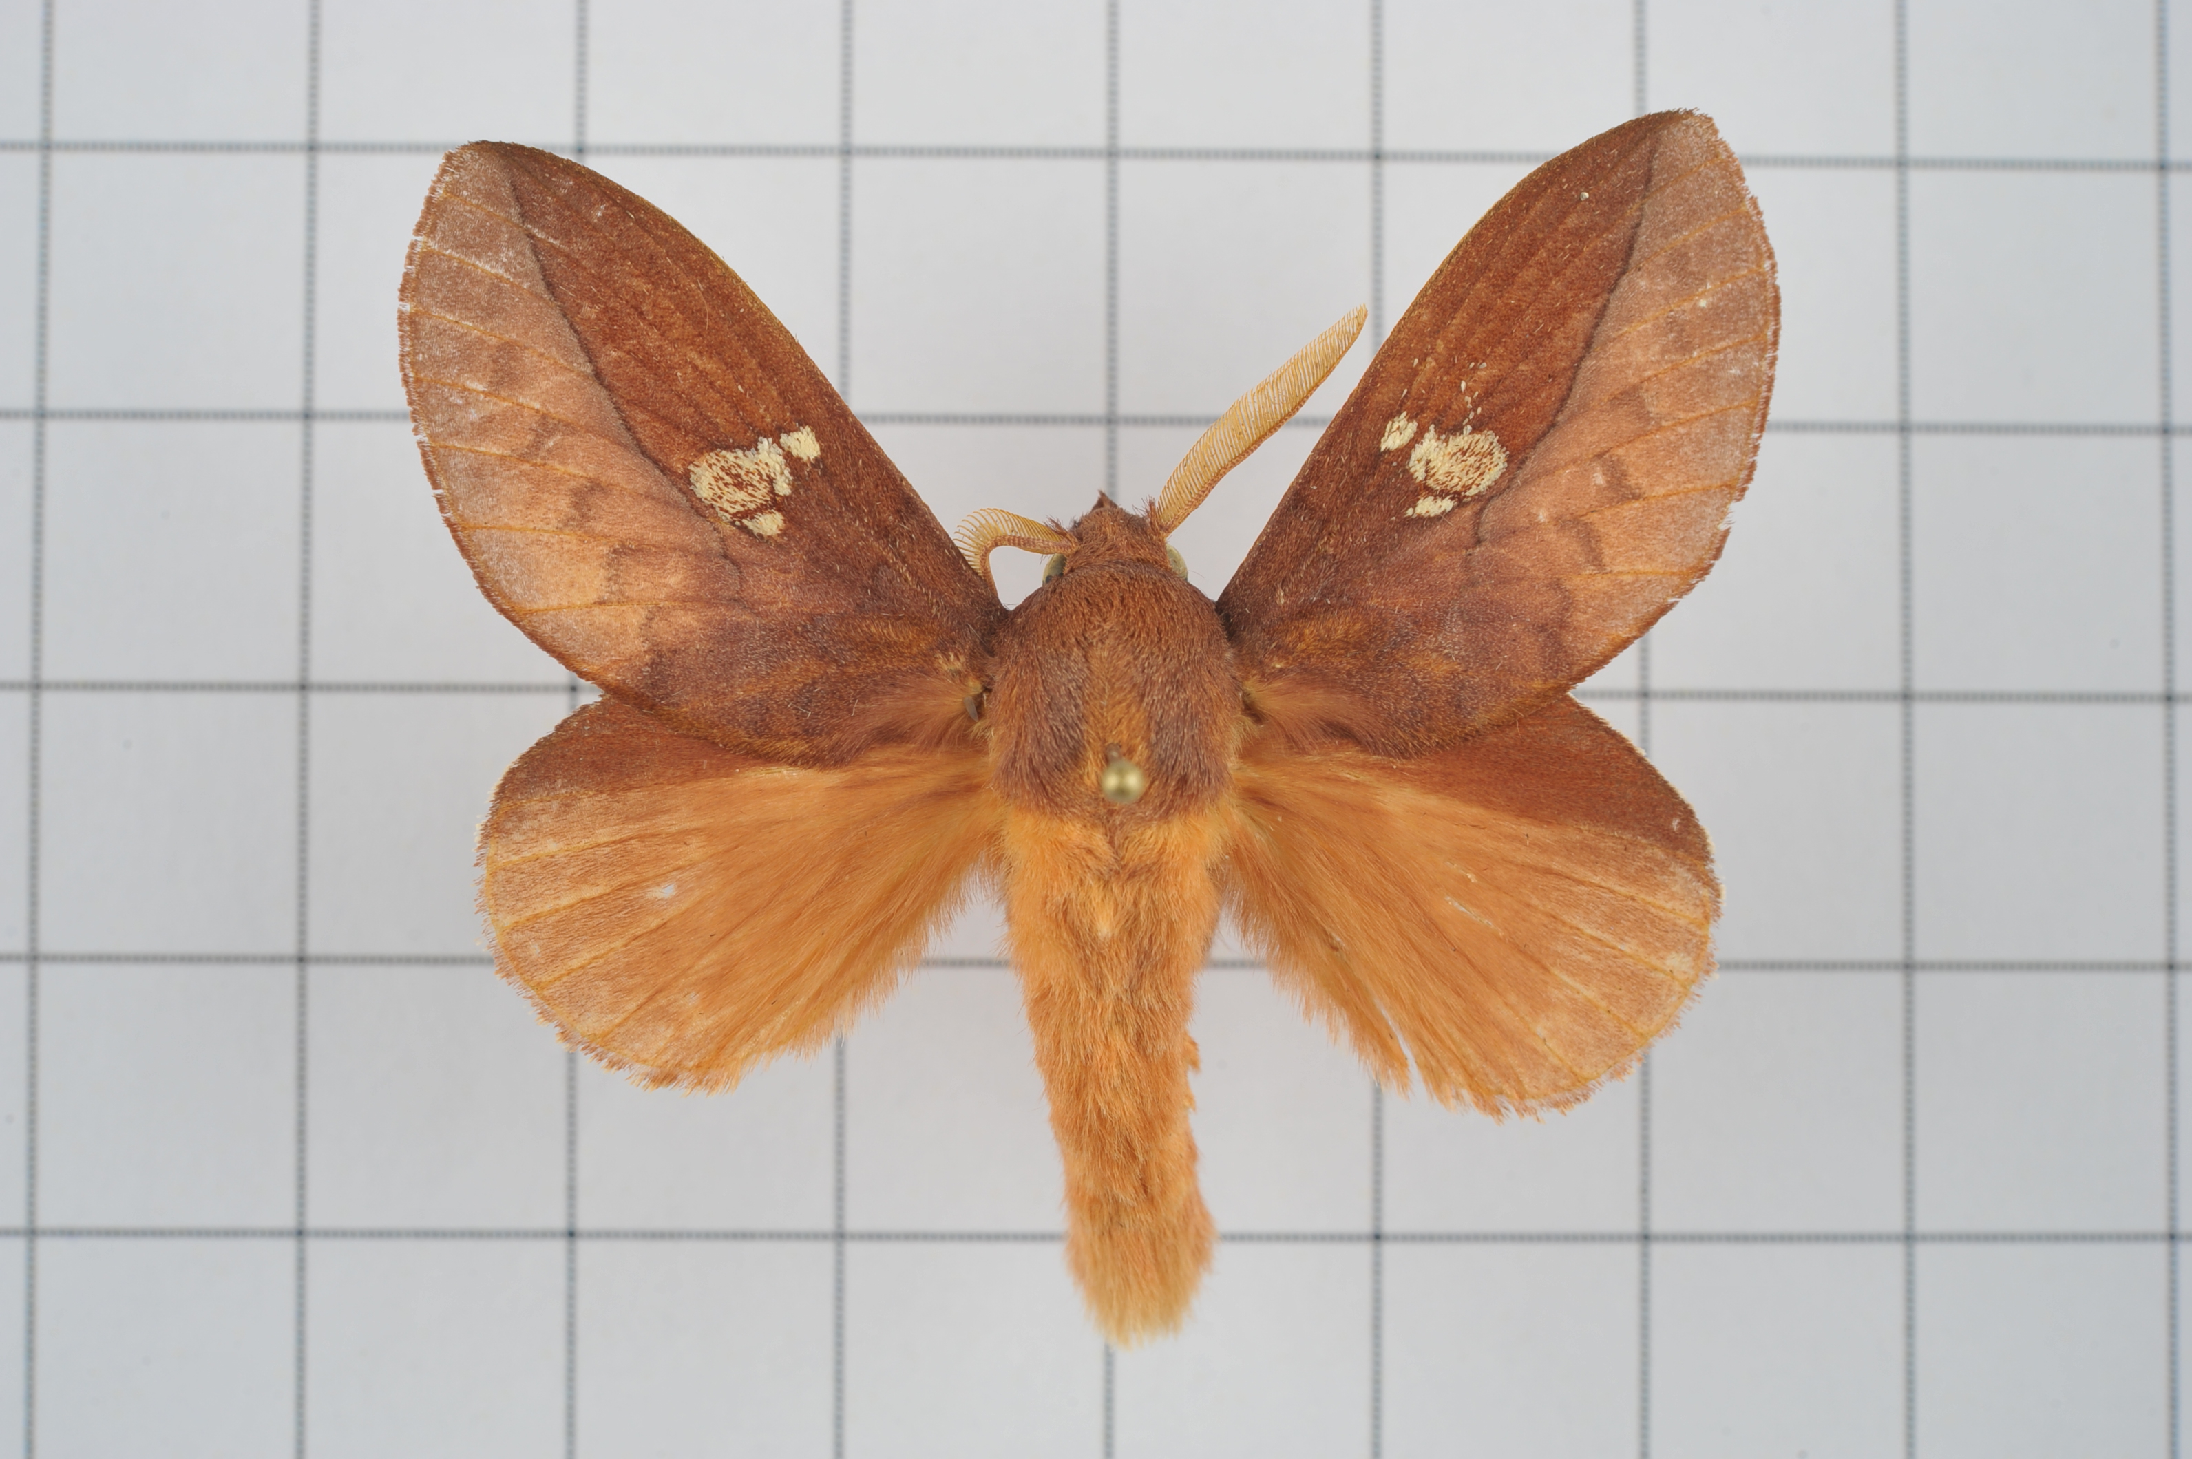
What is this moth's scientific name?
Euthrix laeta arina
